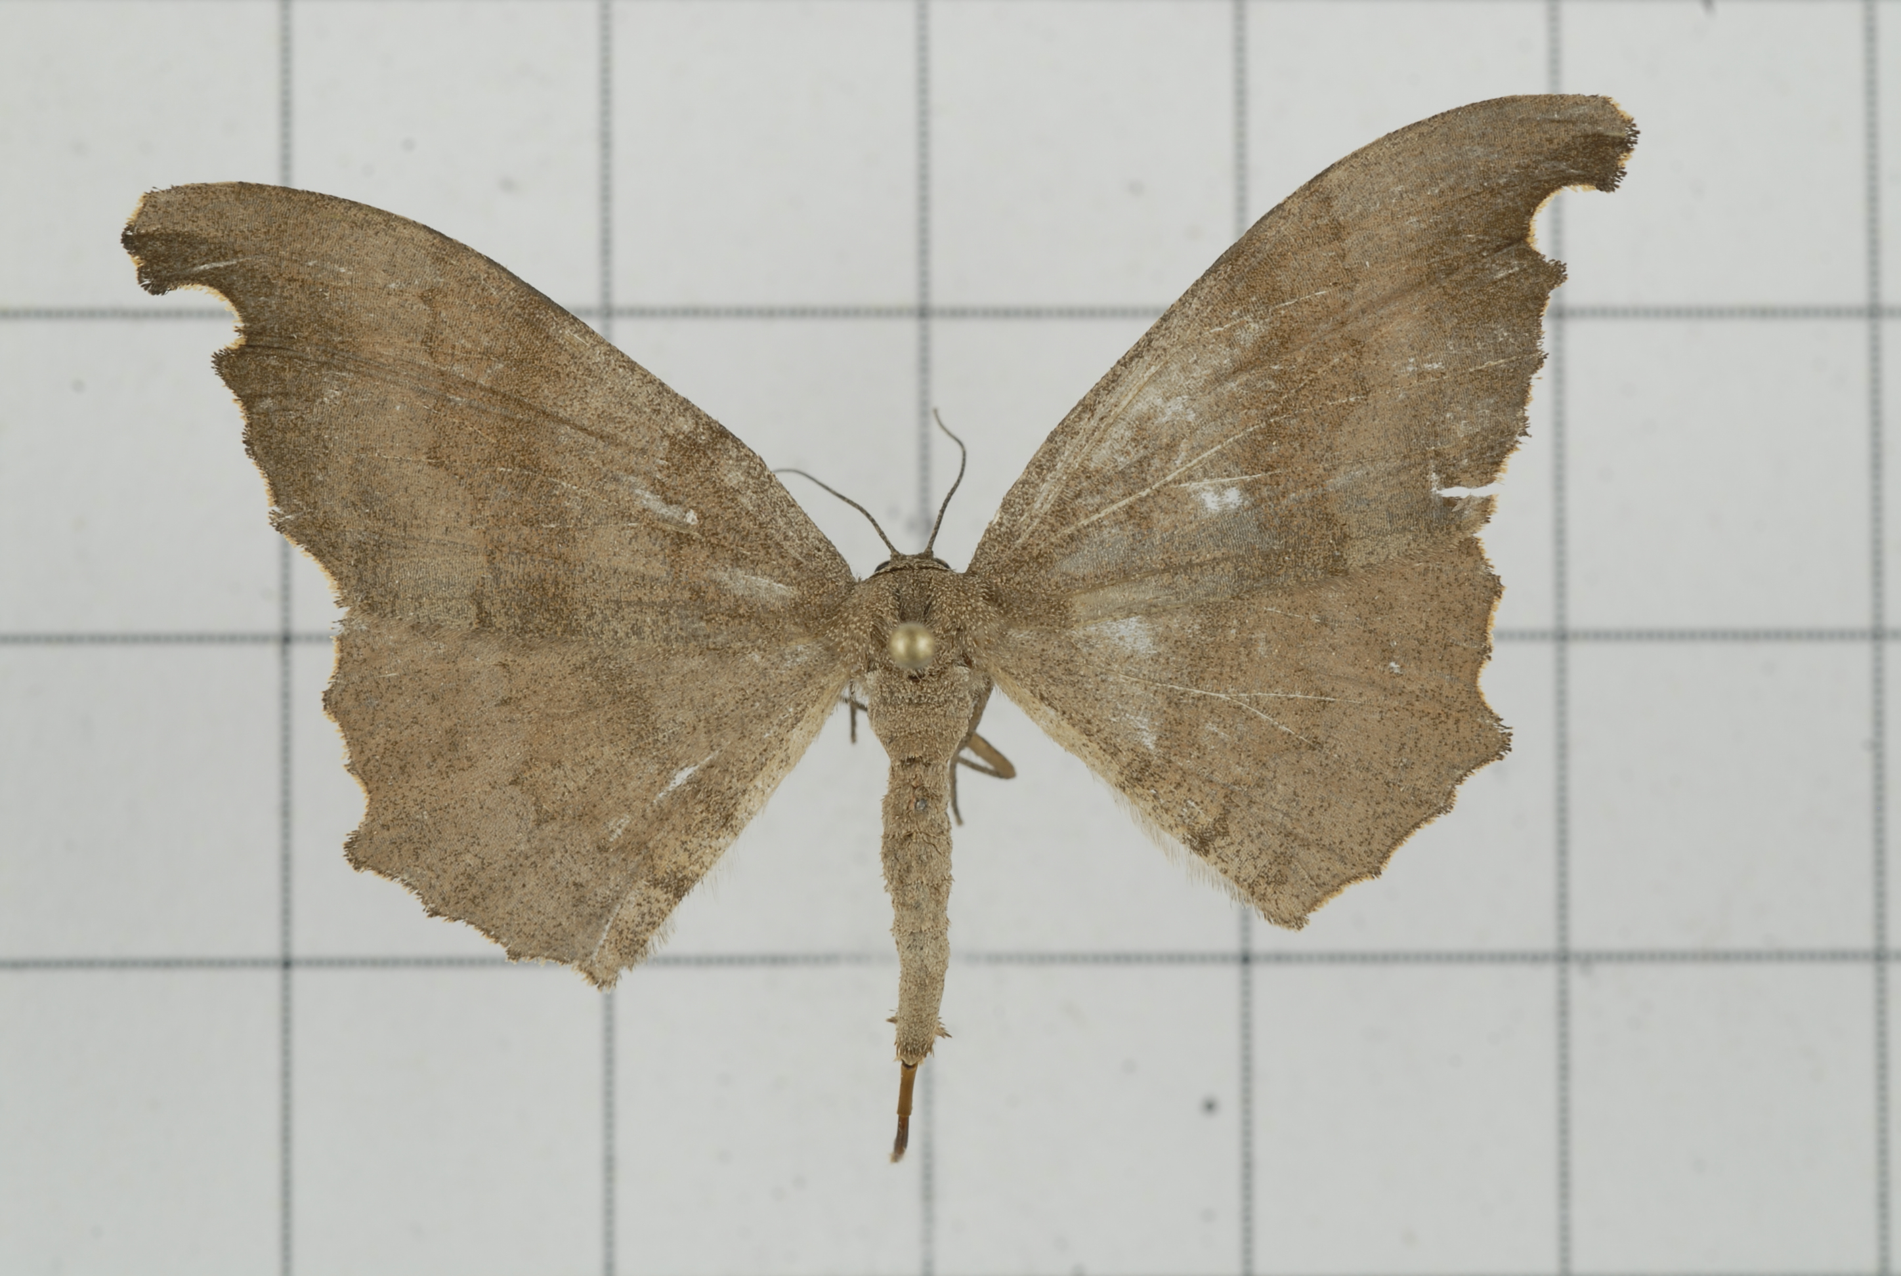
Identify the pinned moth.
Hyposidra talaca talaca
